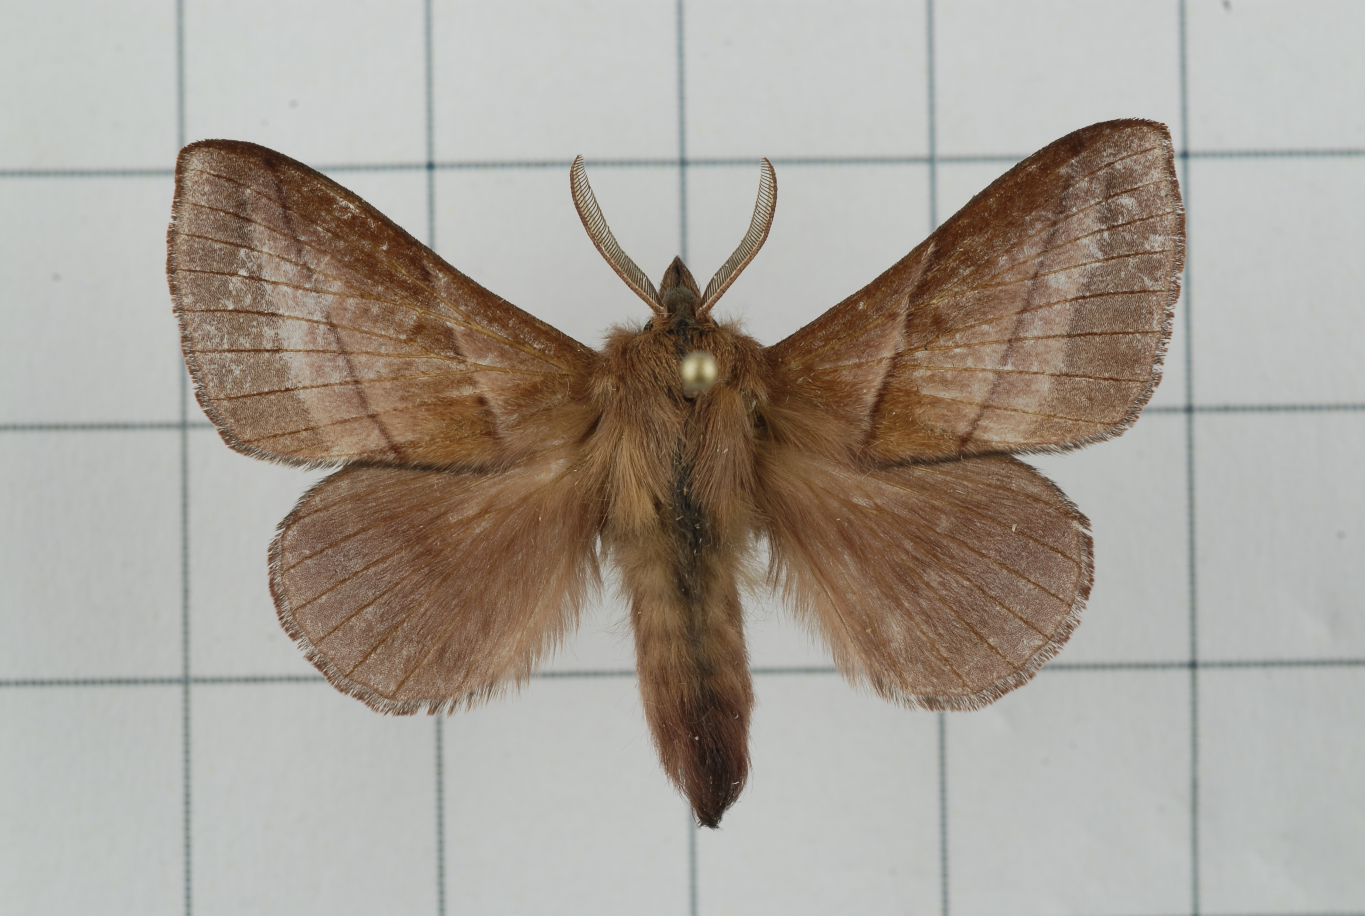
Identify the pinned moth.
Syrastrenopsis kawabei
